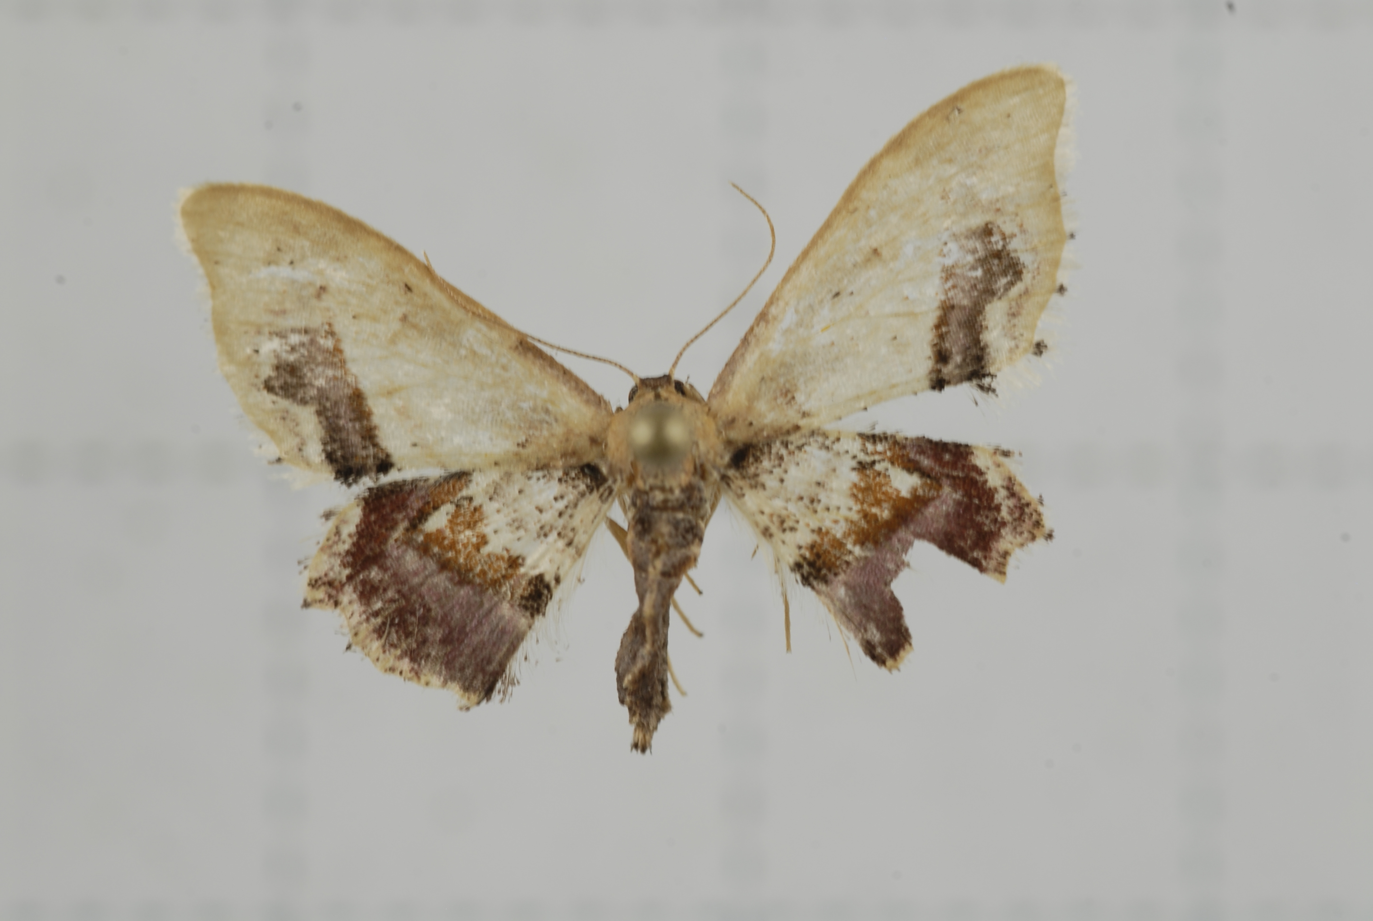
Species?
Idaea egenaria
